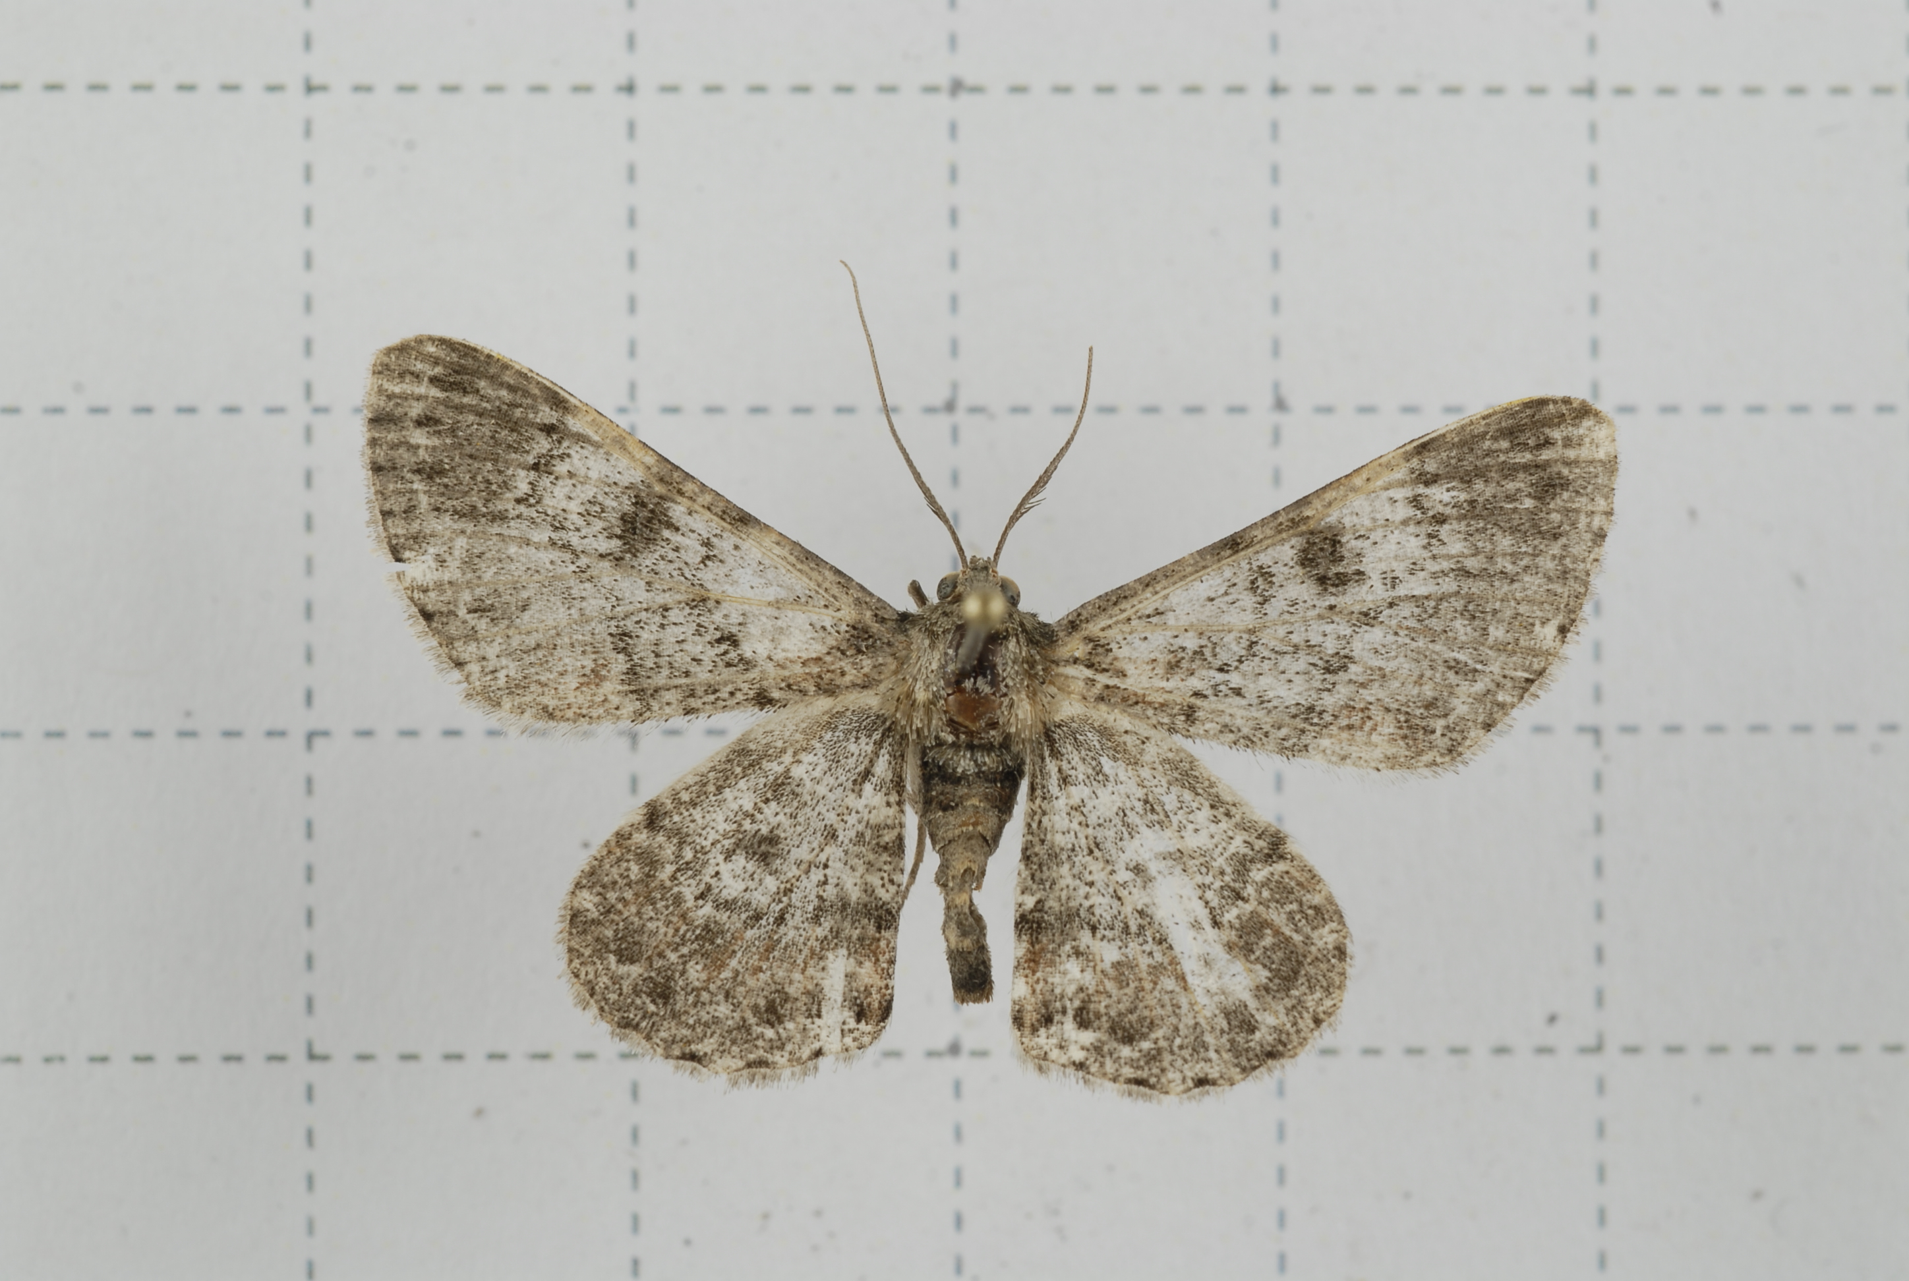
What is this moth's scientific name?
Cleora alienaria
